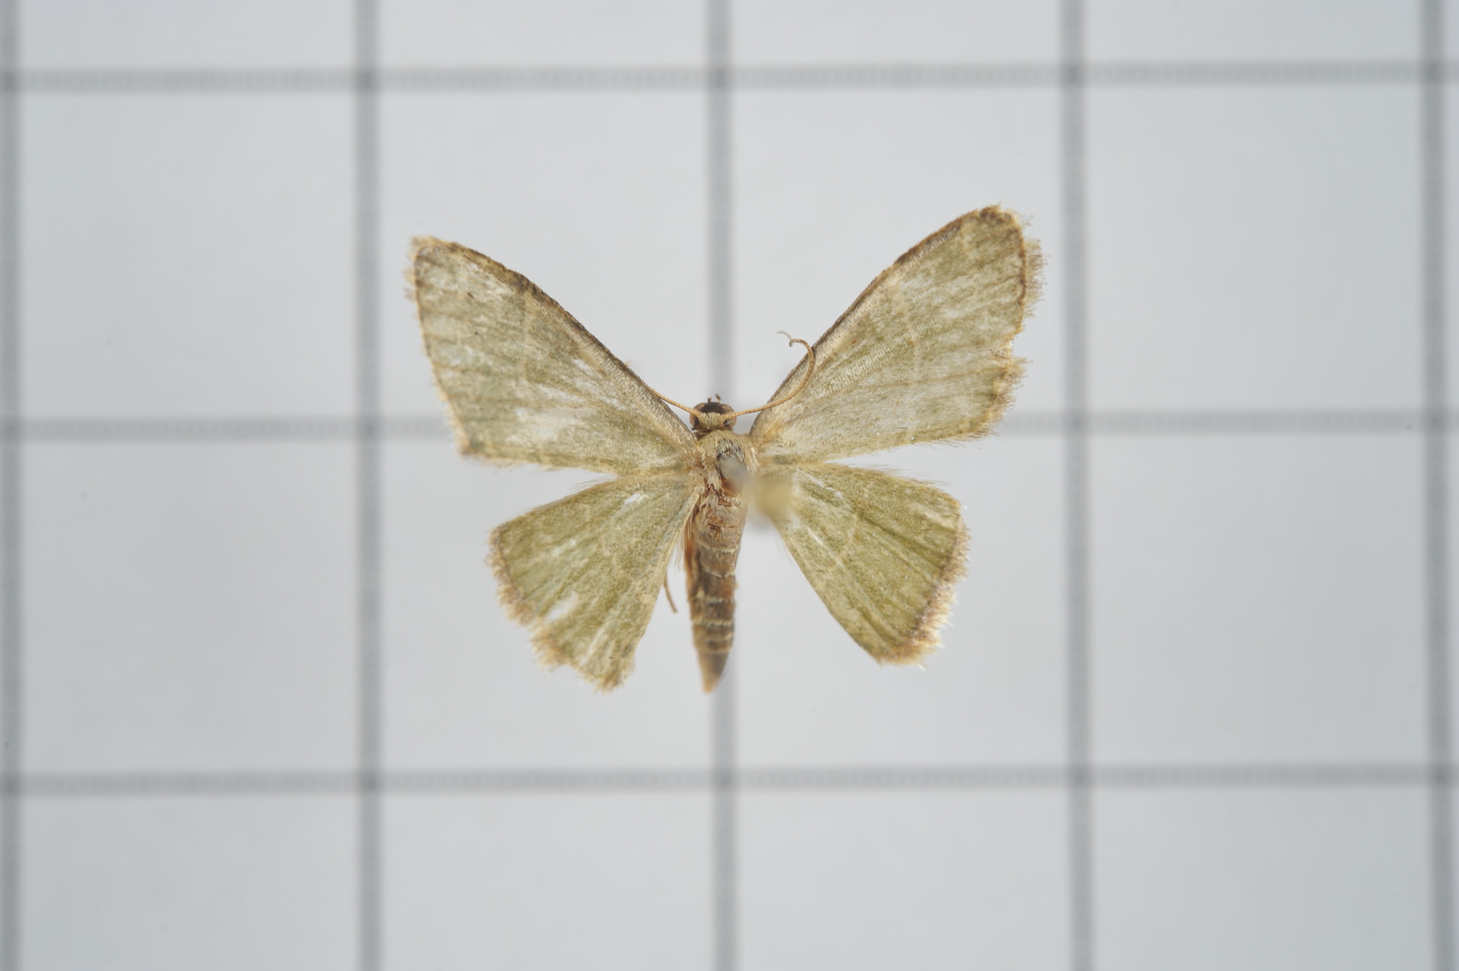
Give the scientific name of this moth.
Lophophleps purpurea
